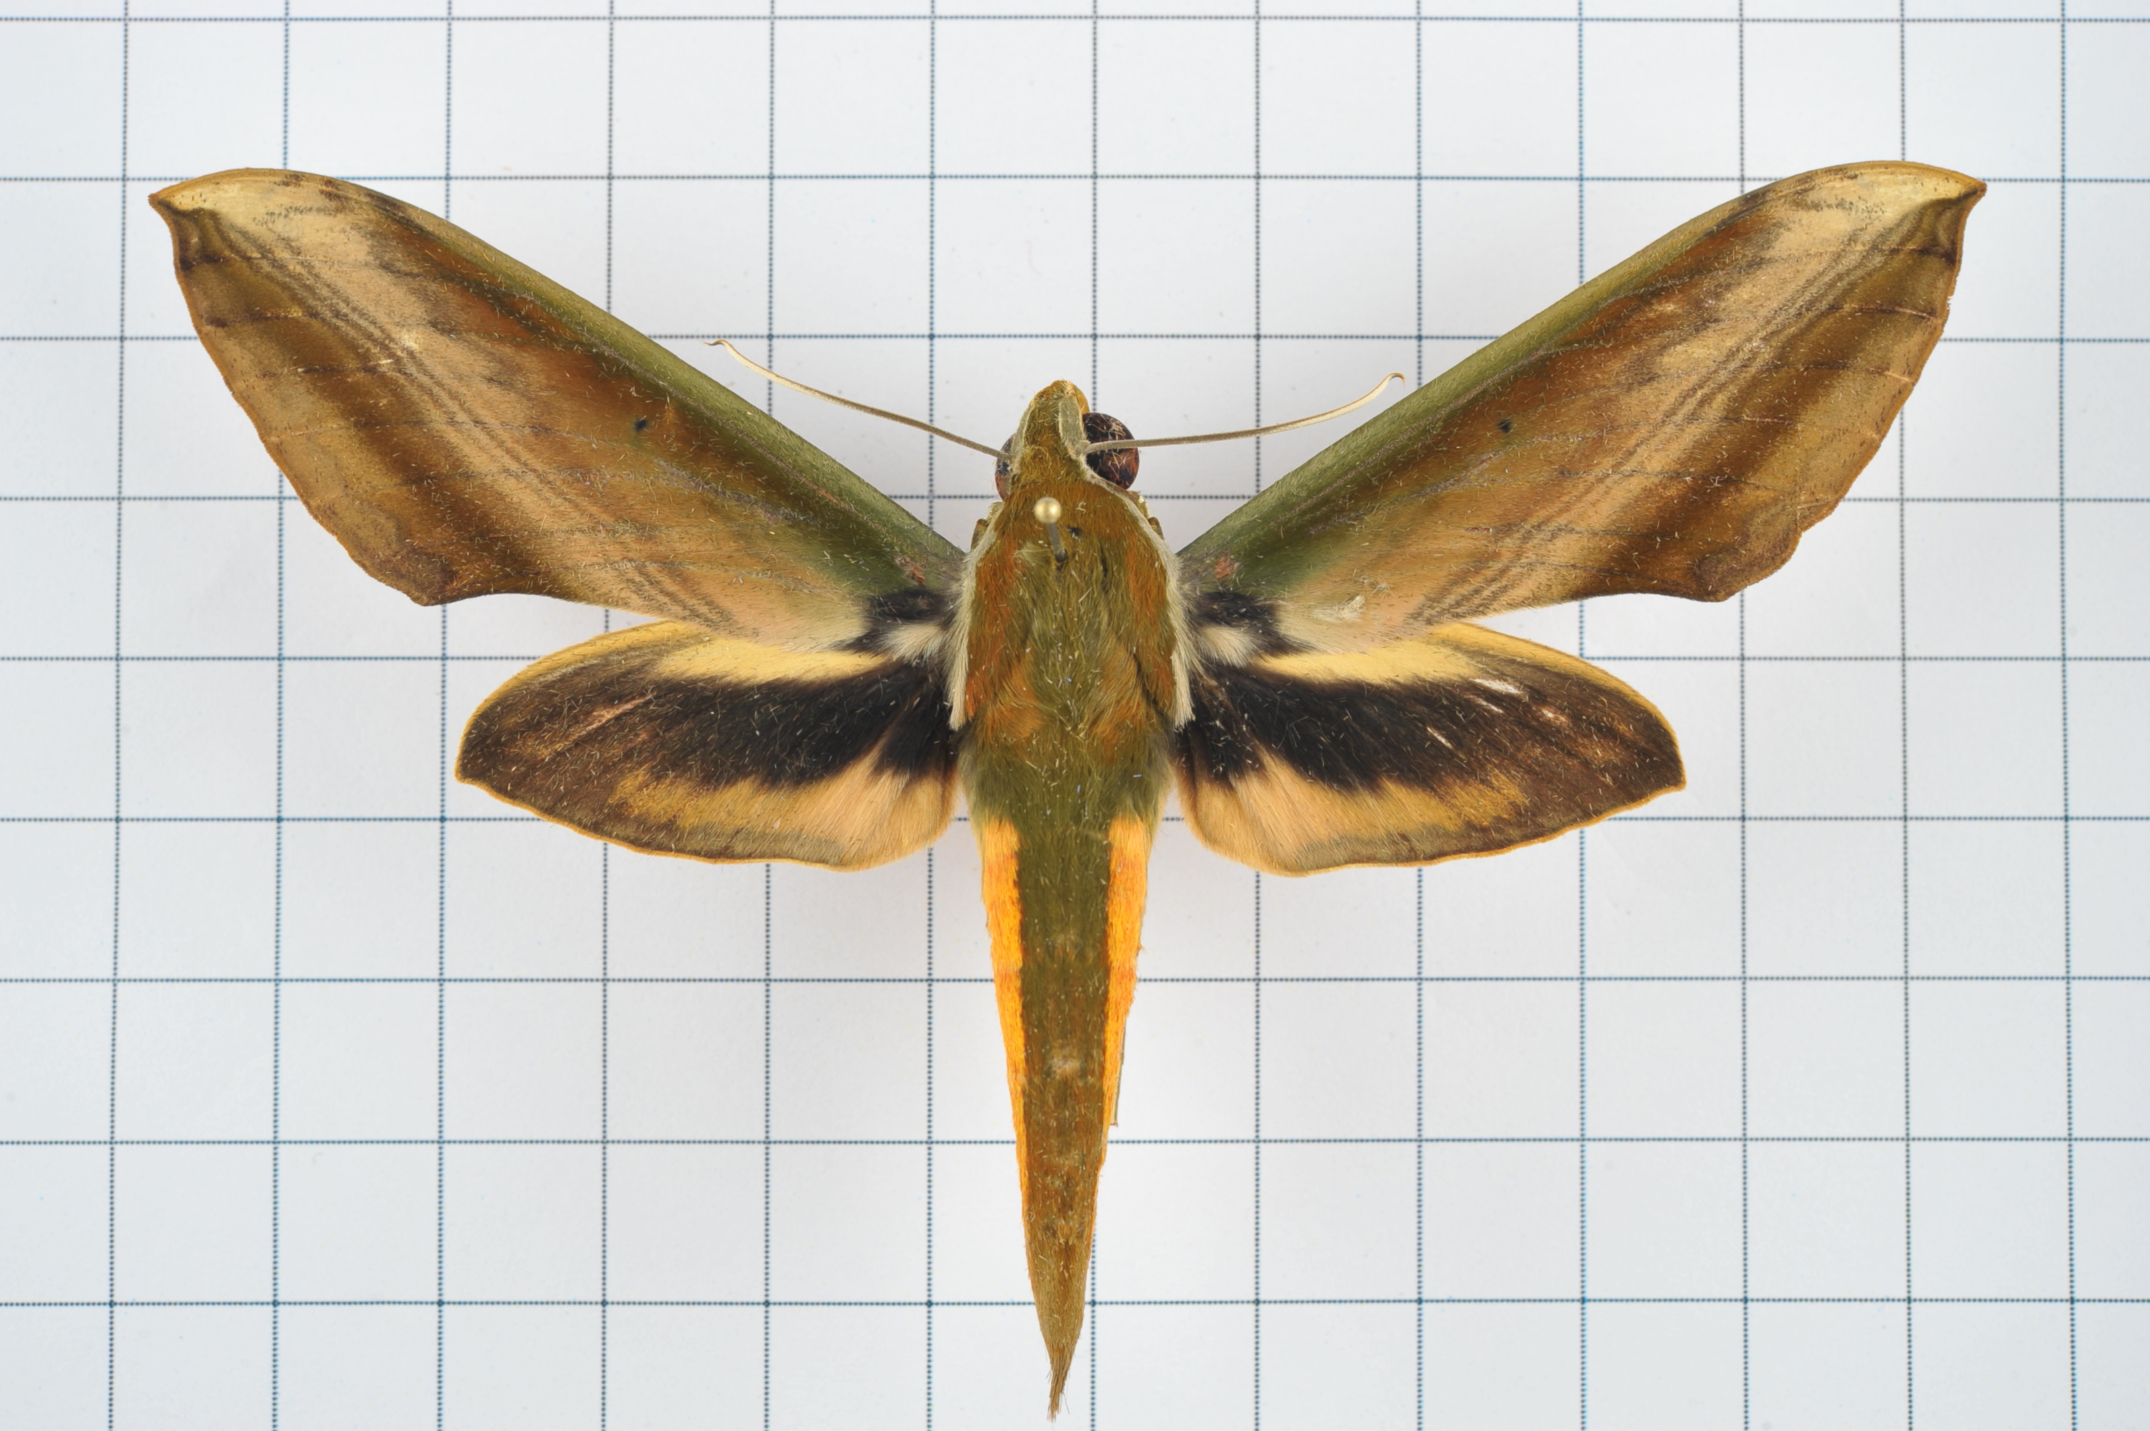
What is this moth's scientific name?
Theretra nessus nessus
